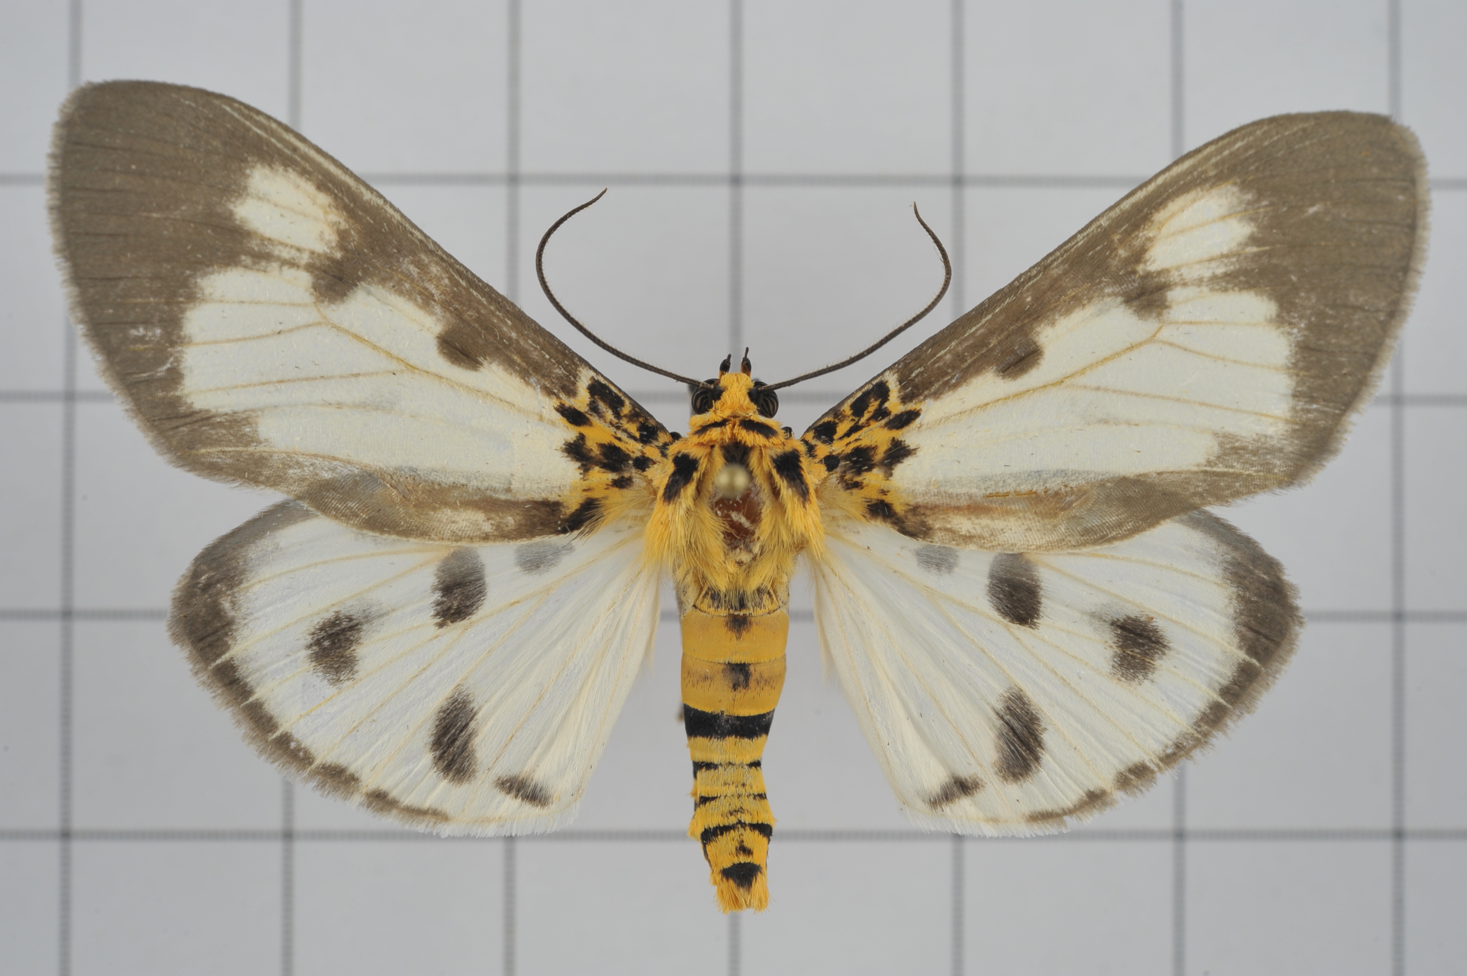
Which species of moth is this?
Asota plana lacteata
